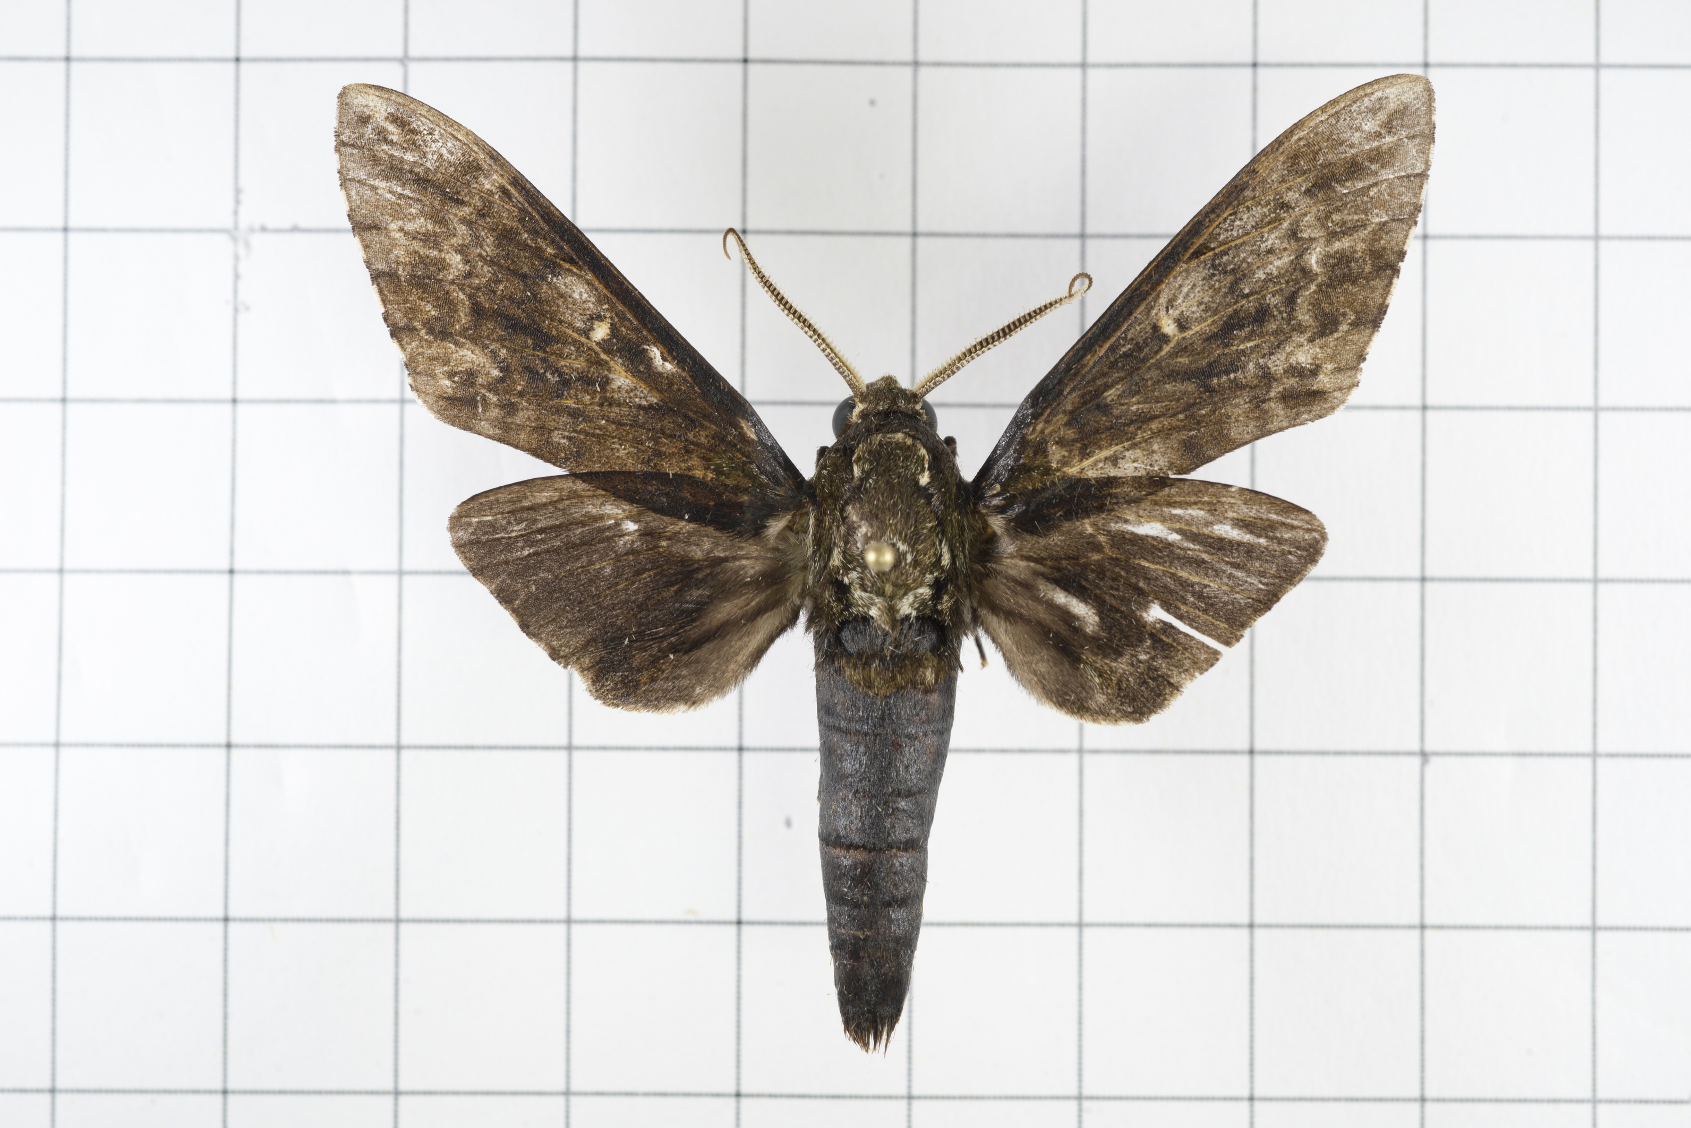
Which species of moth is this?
Dolbina formosana
